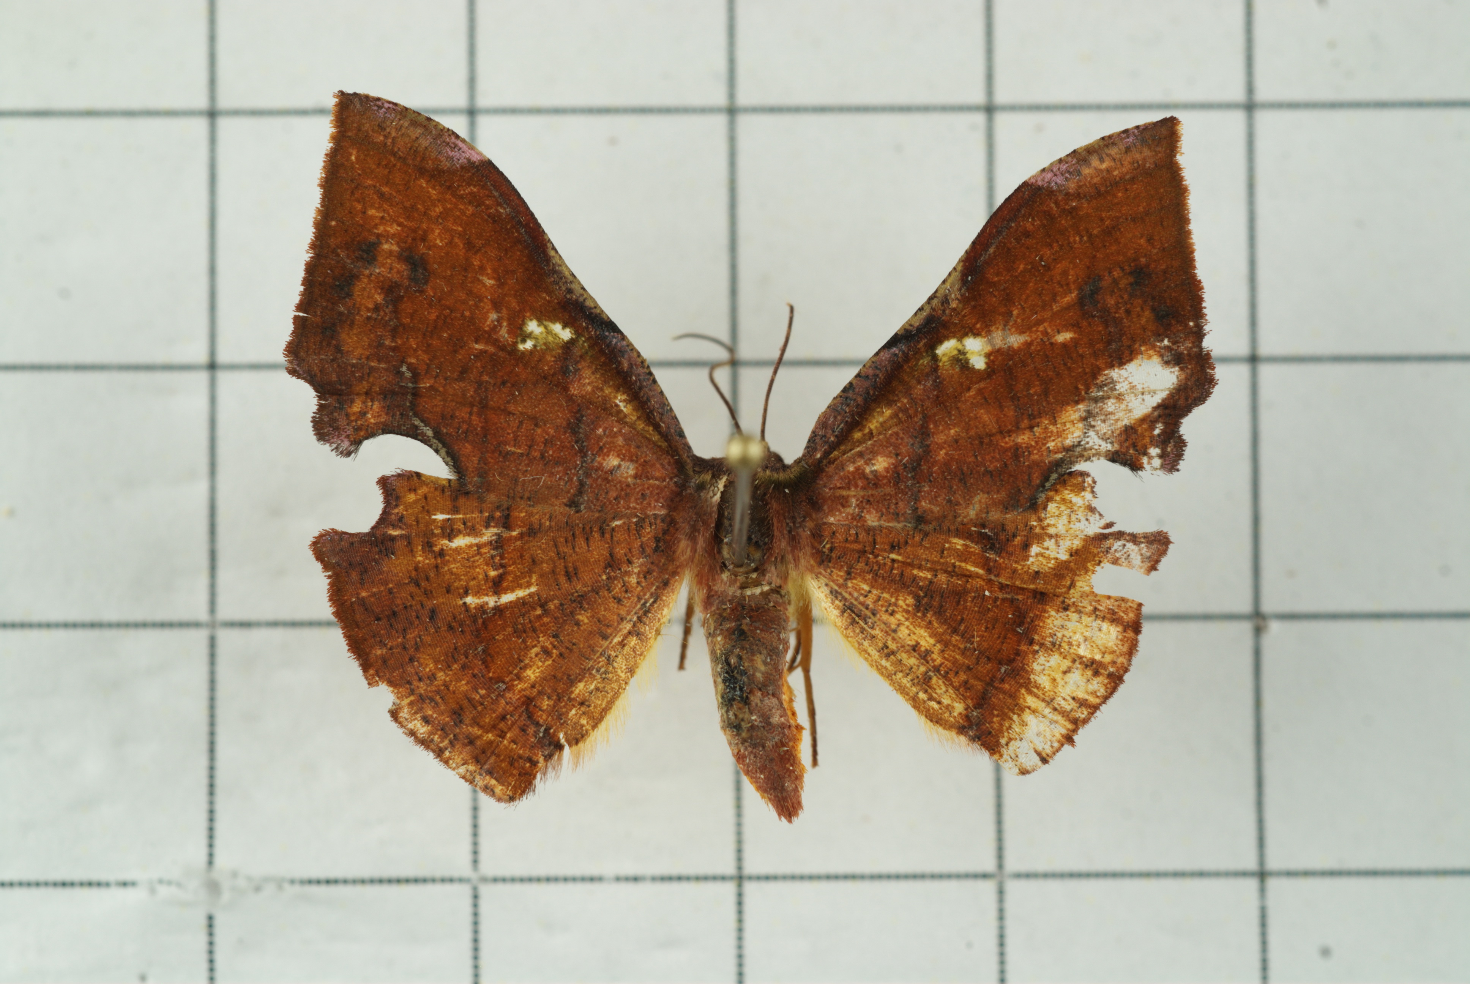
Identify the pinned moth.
Fascellina chromataria
